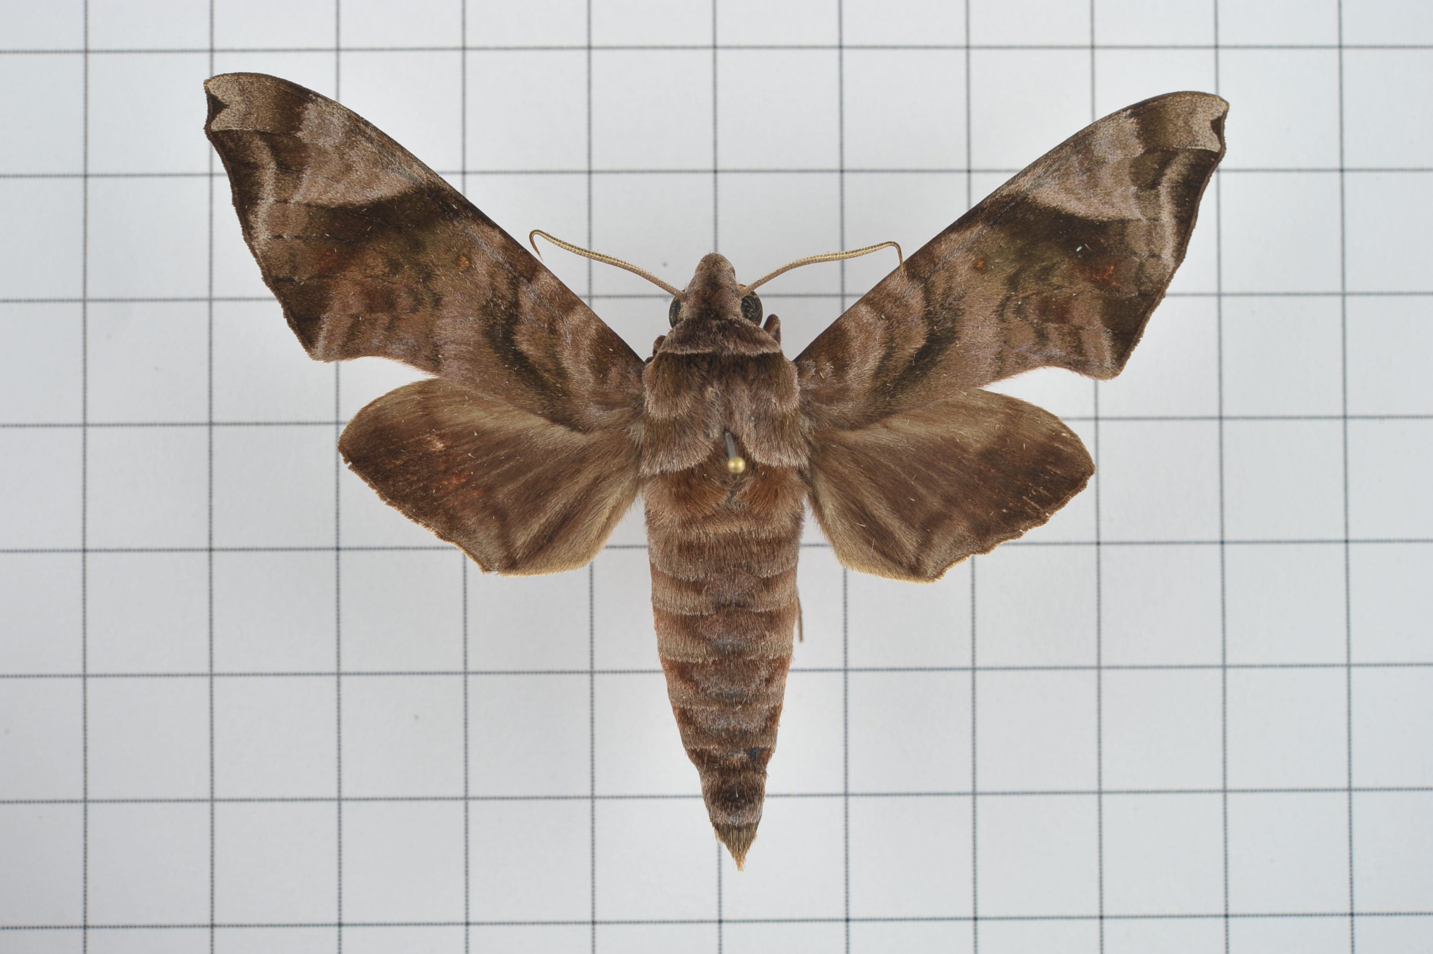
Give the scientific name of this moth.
Acosmeryx castanea
